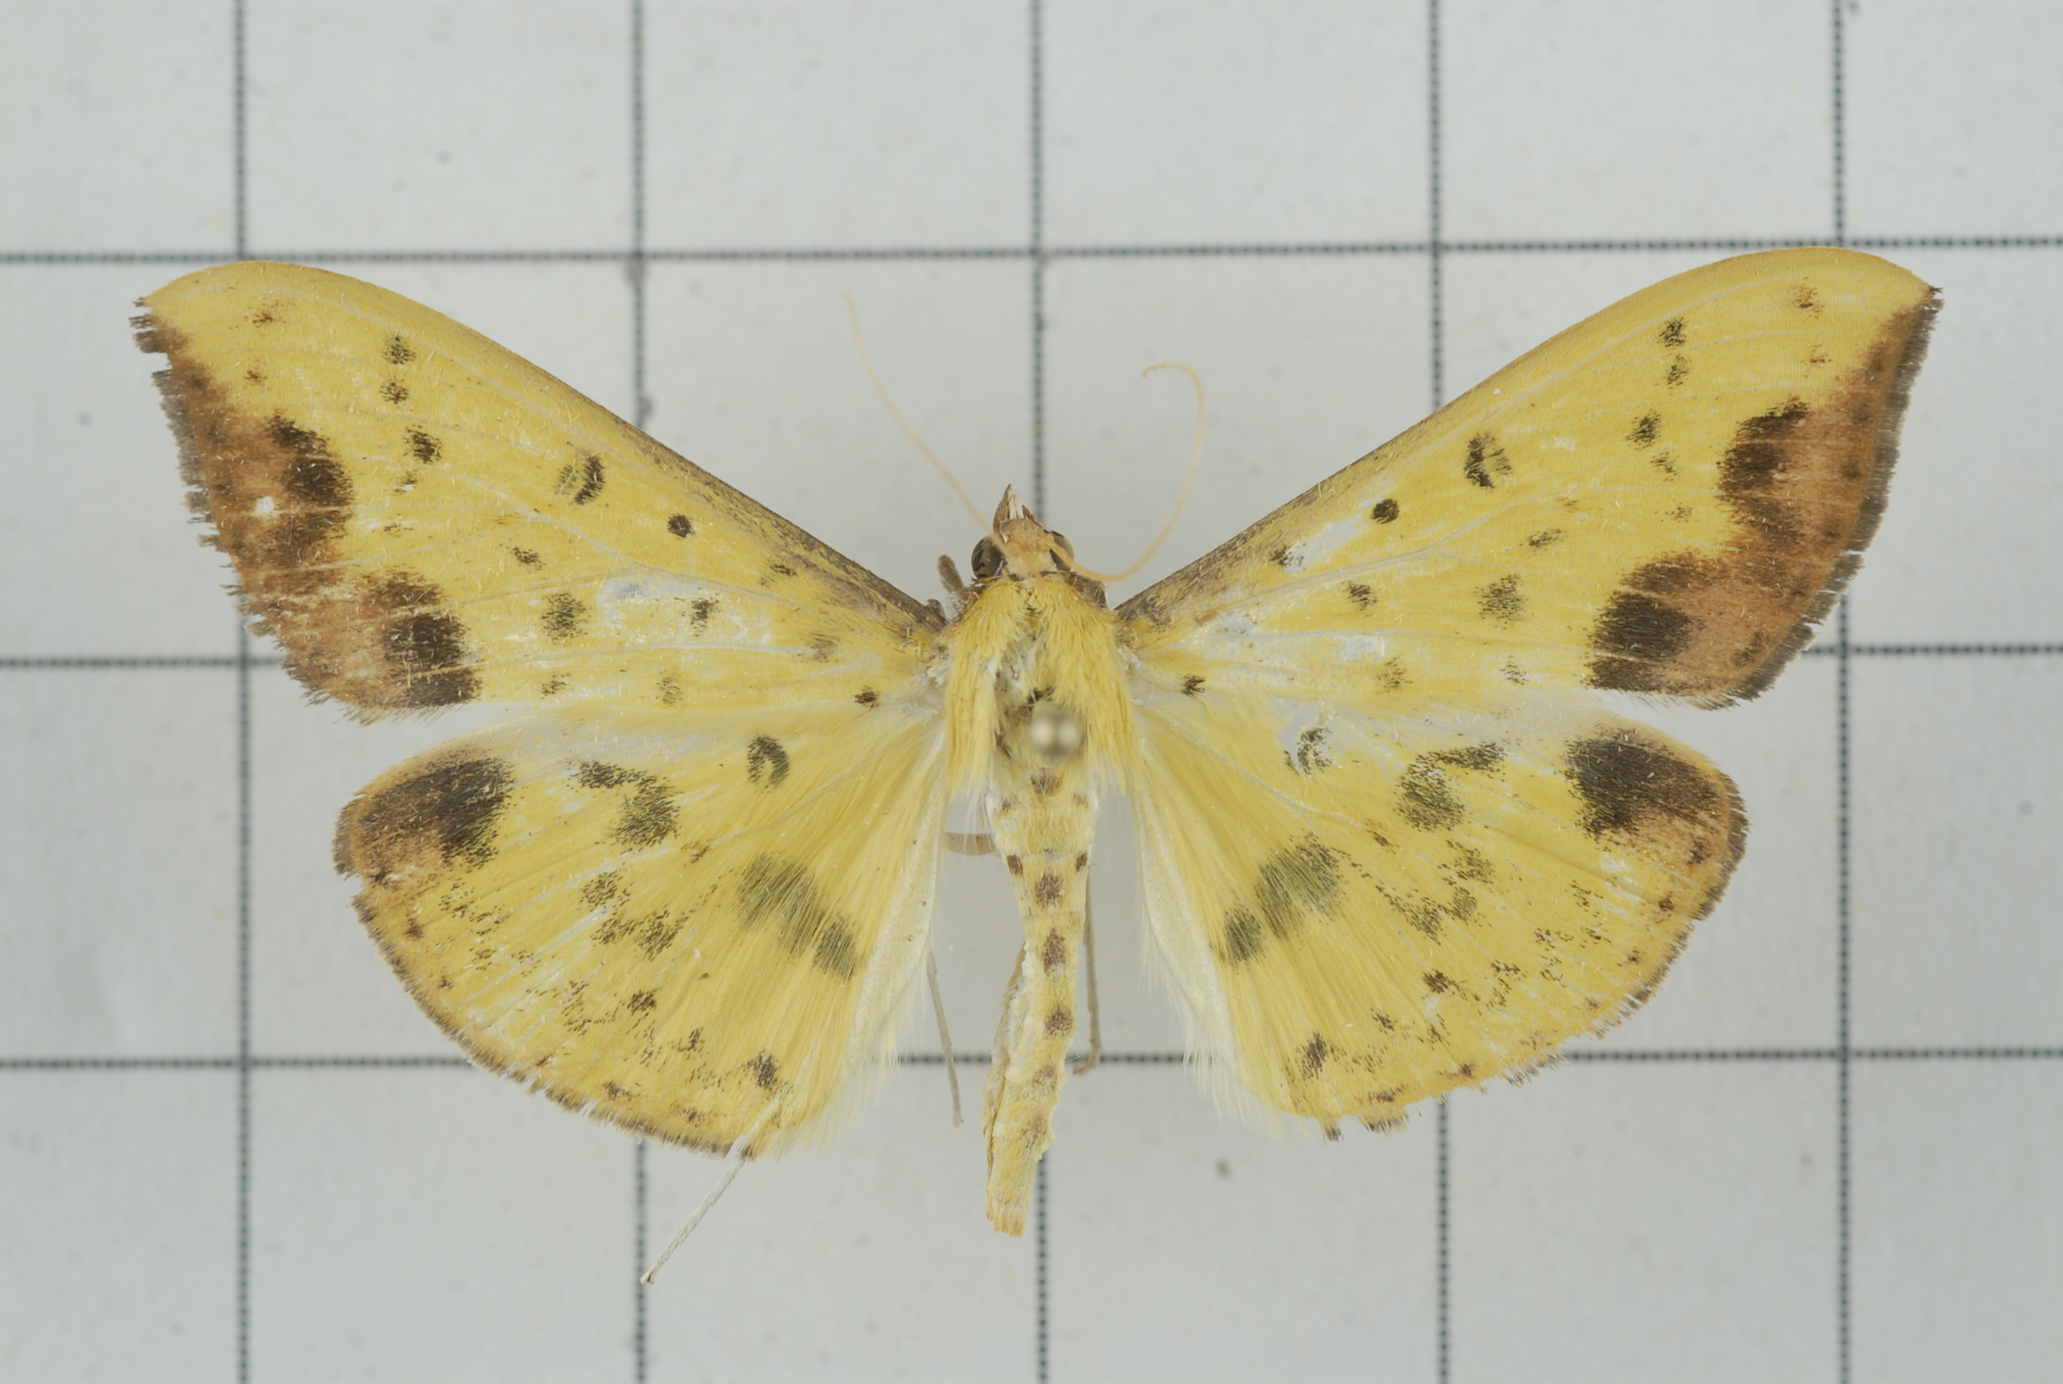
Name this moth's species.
Botyodes principalis
